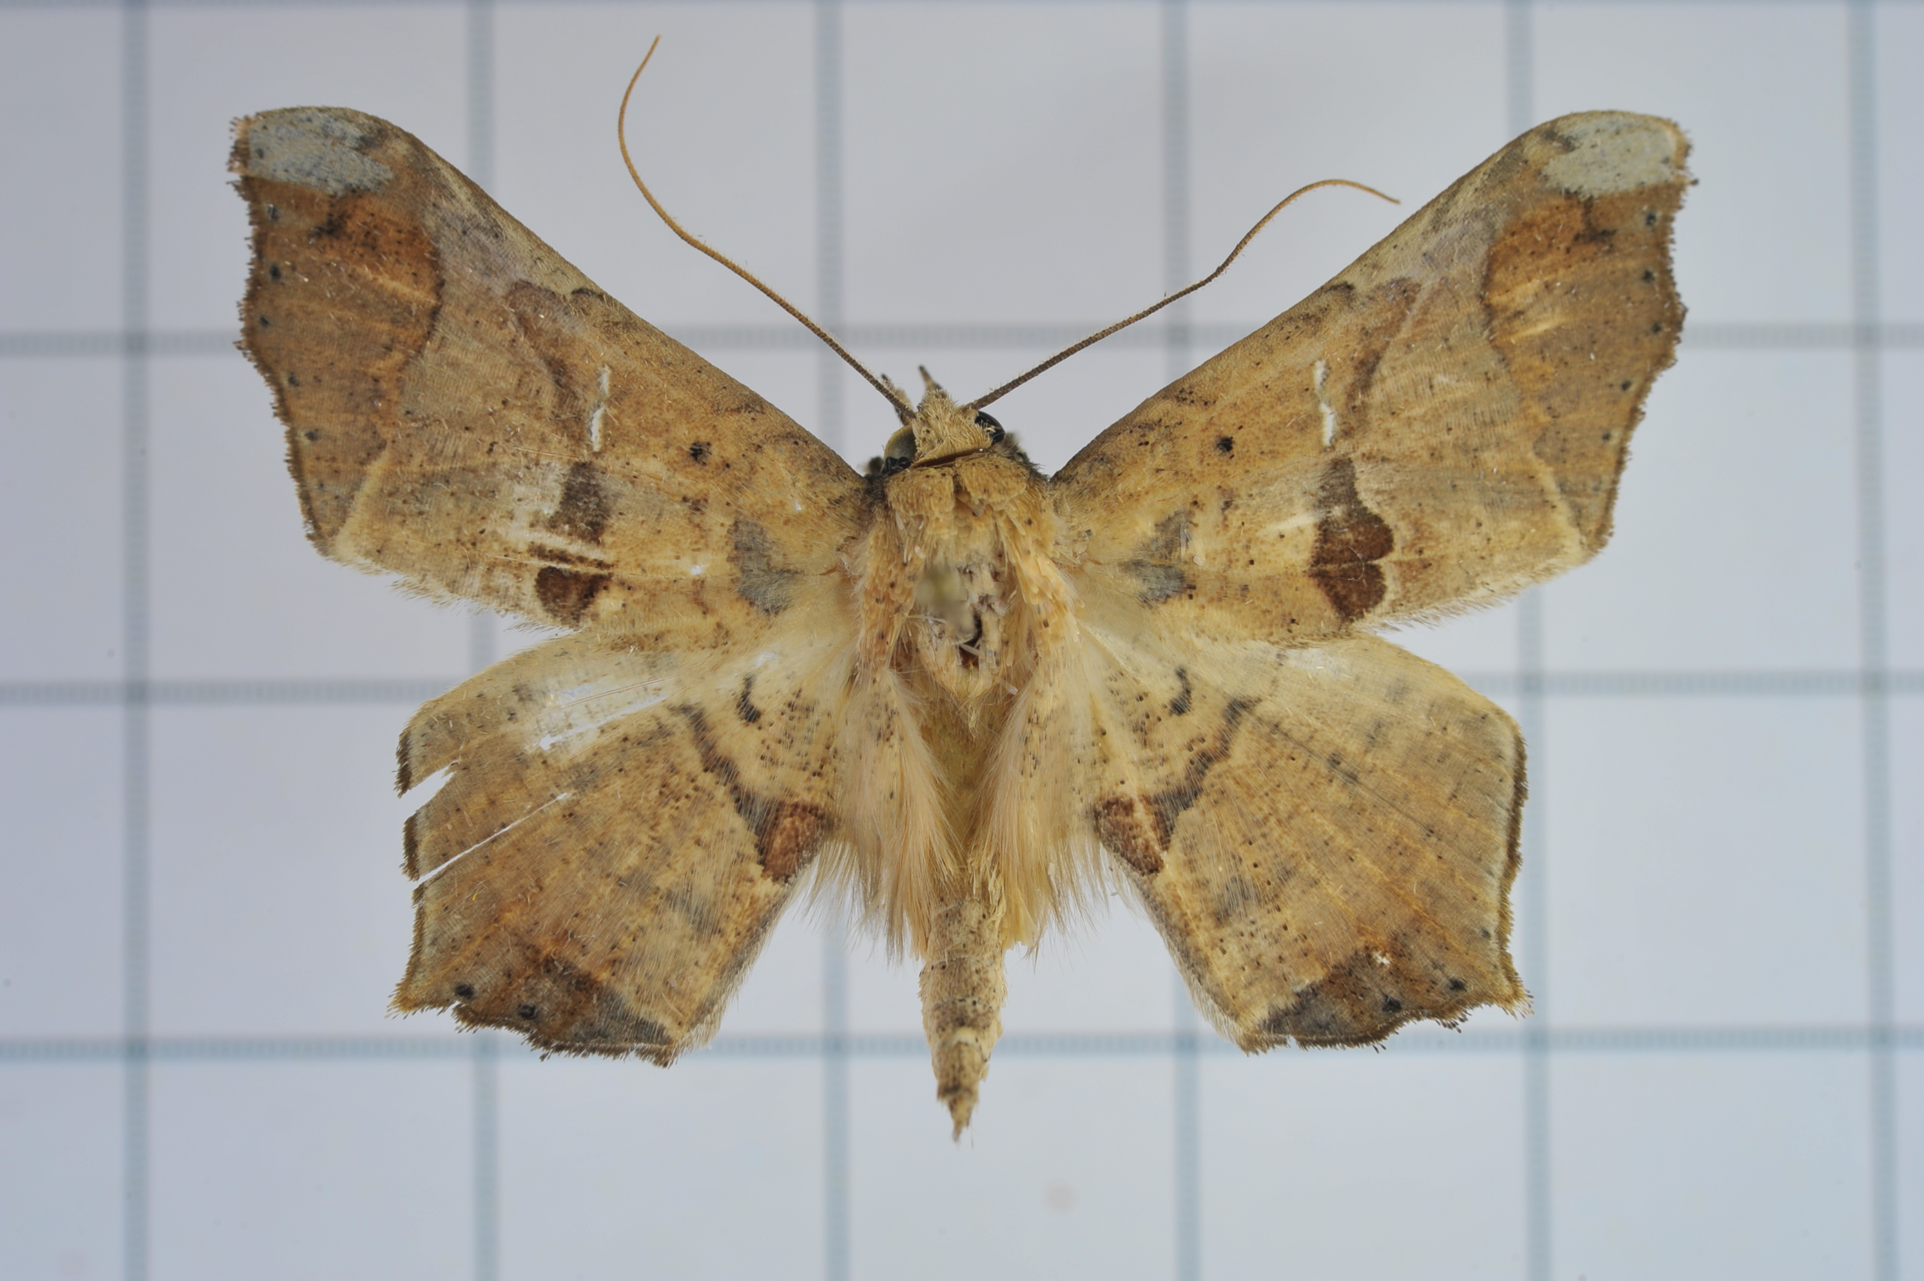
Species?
Semiothisops macariata
